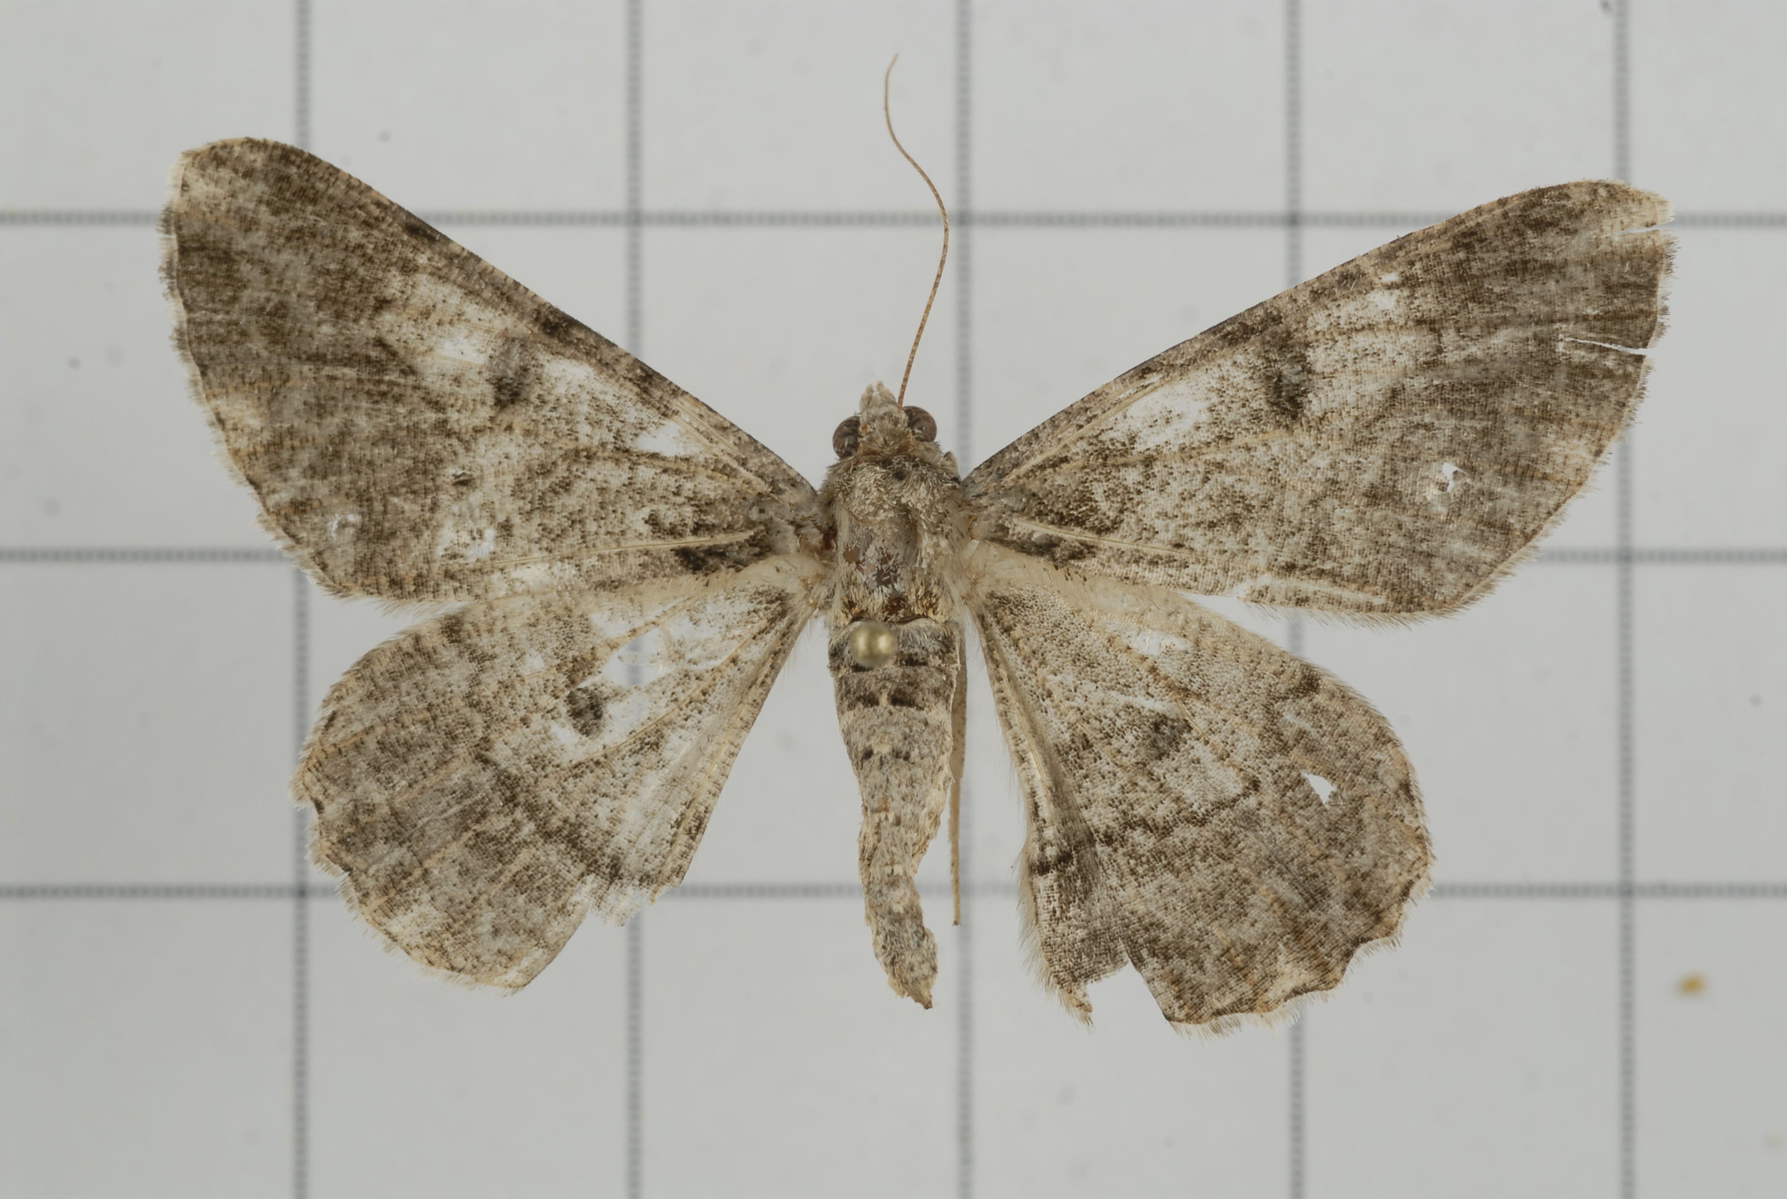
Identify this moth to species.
Cleora alienaria
